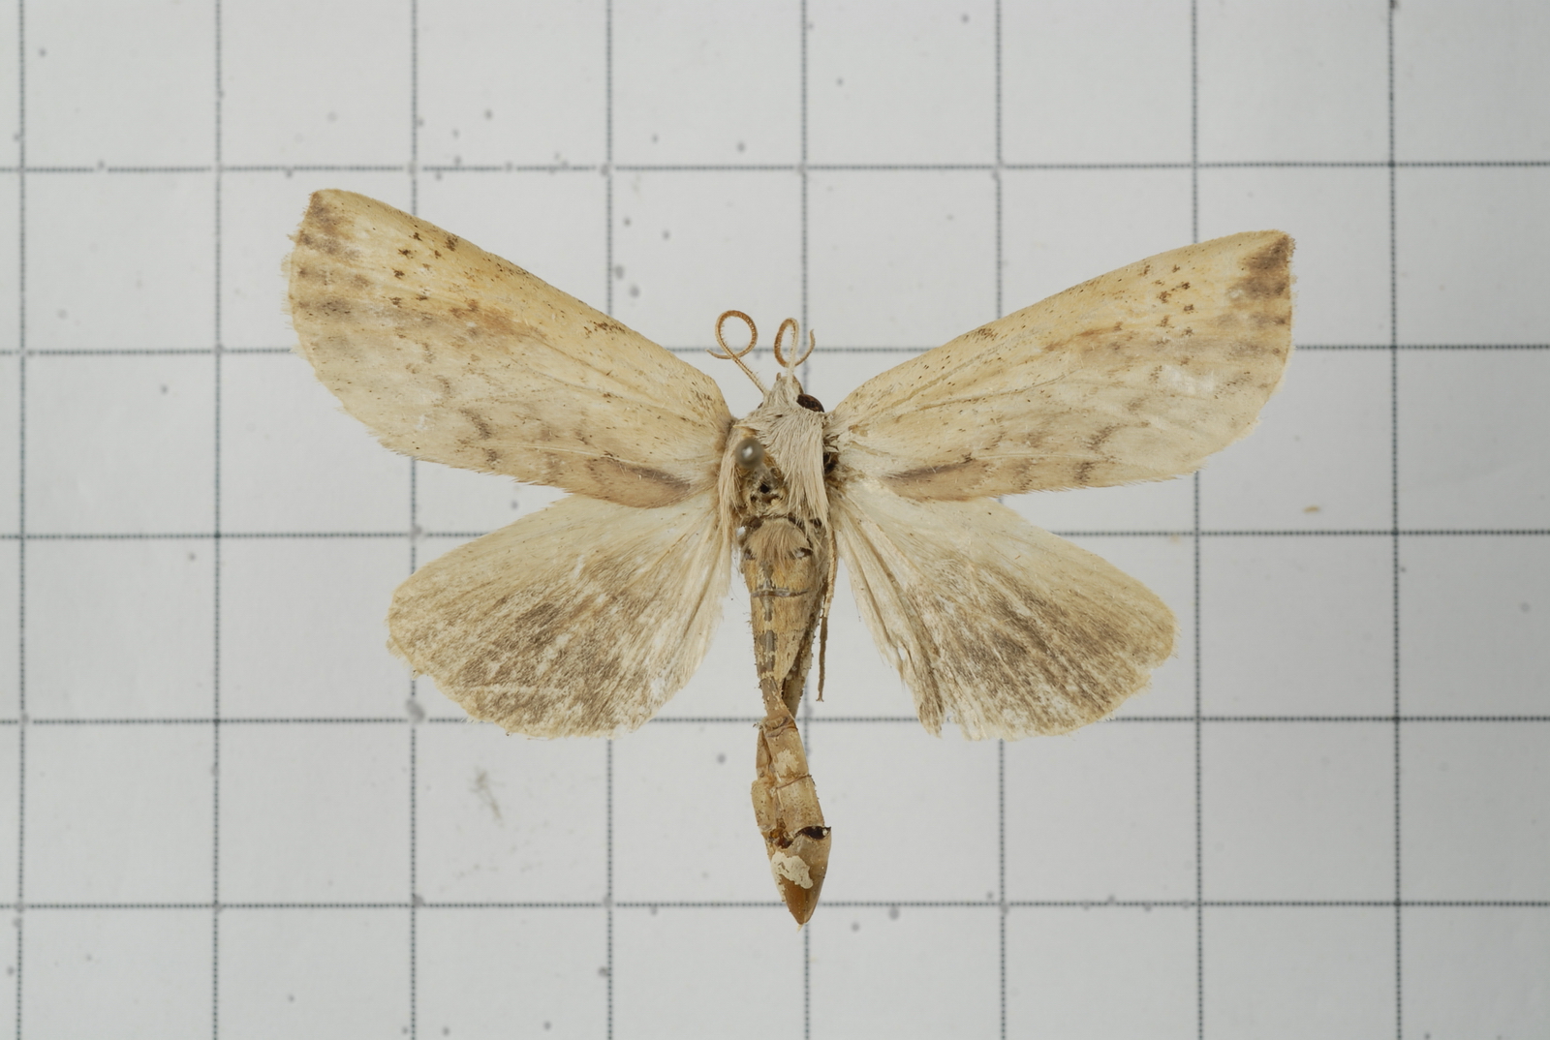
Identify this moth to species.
Mimopydna kishidai kishidai
